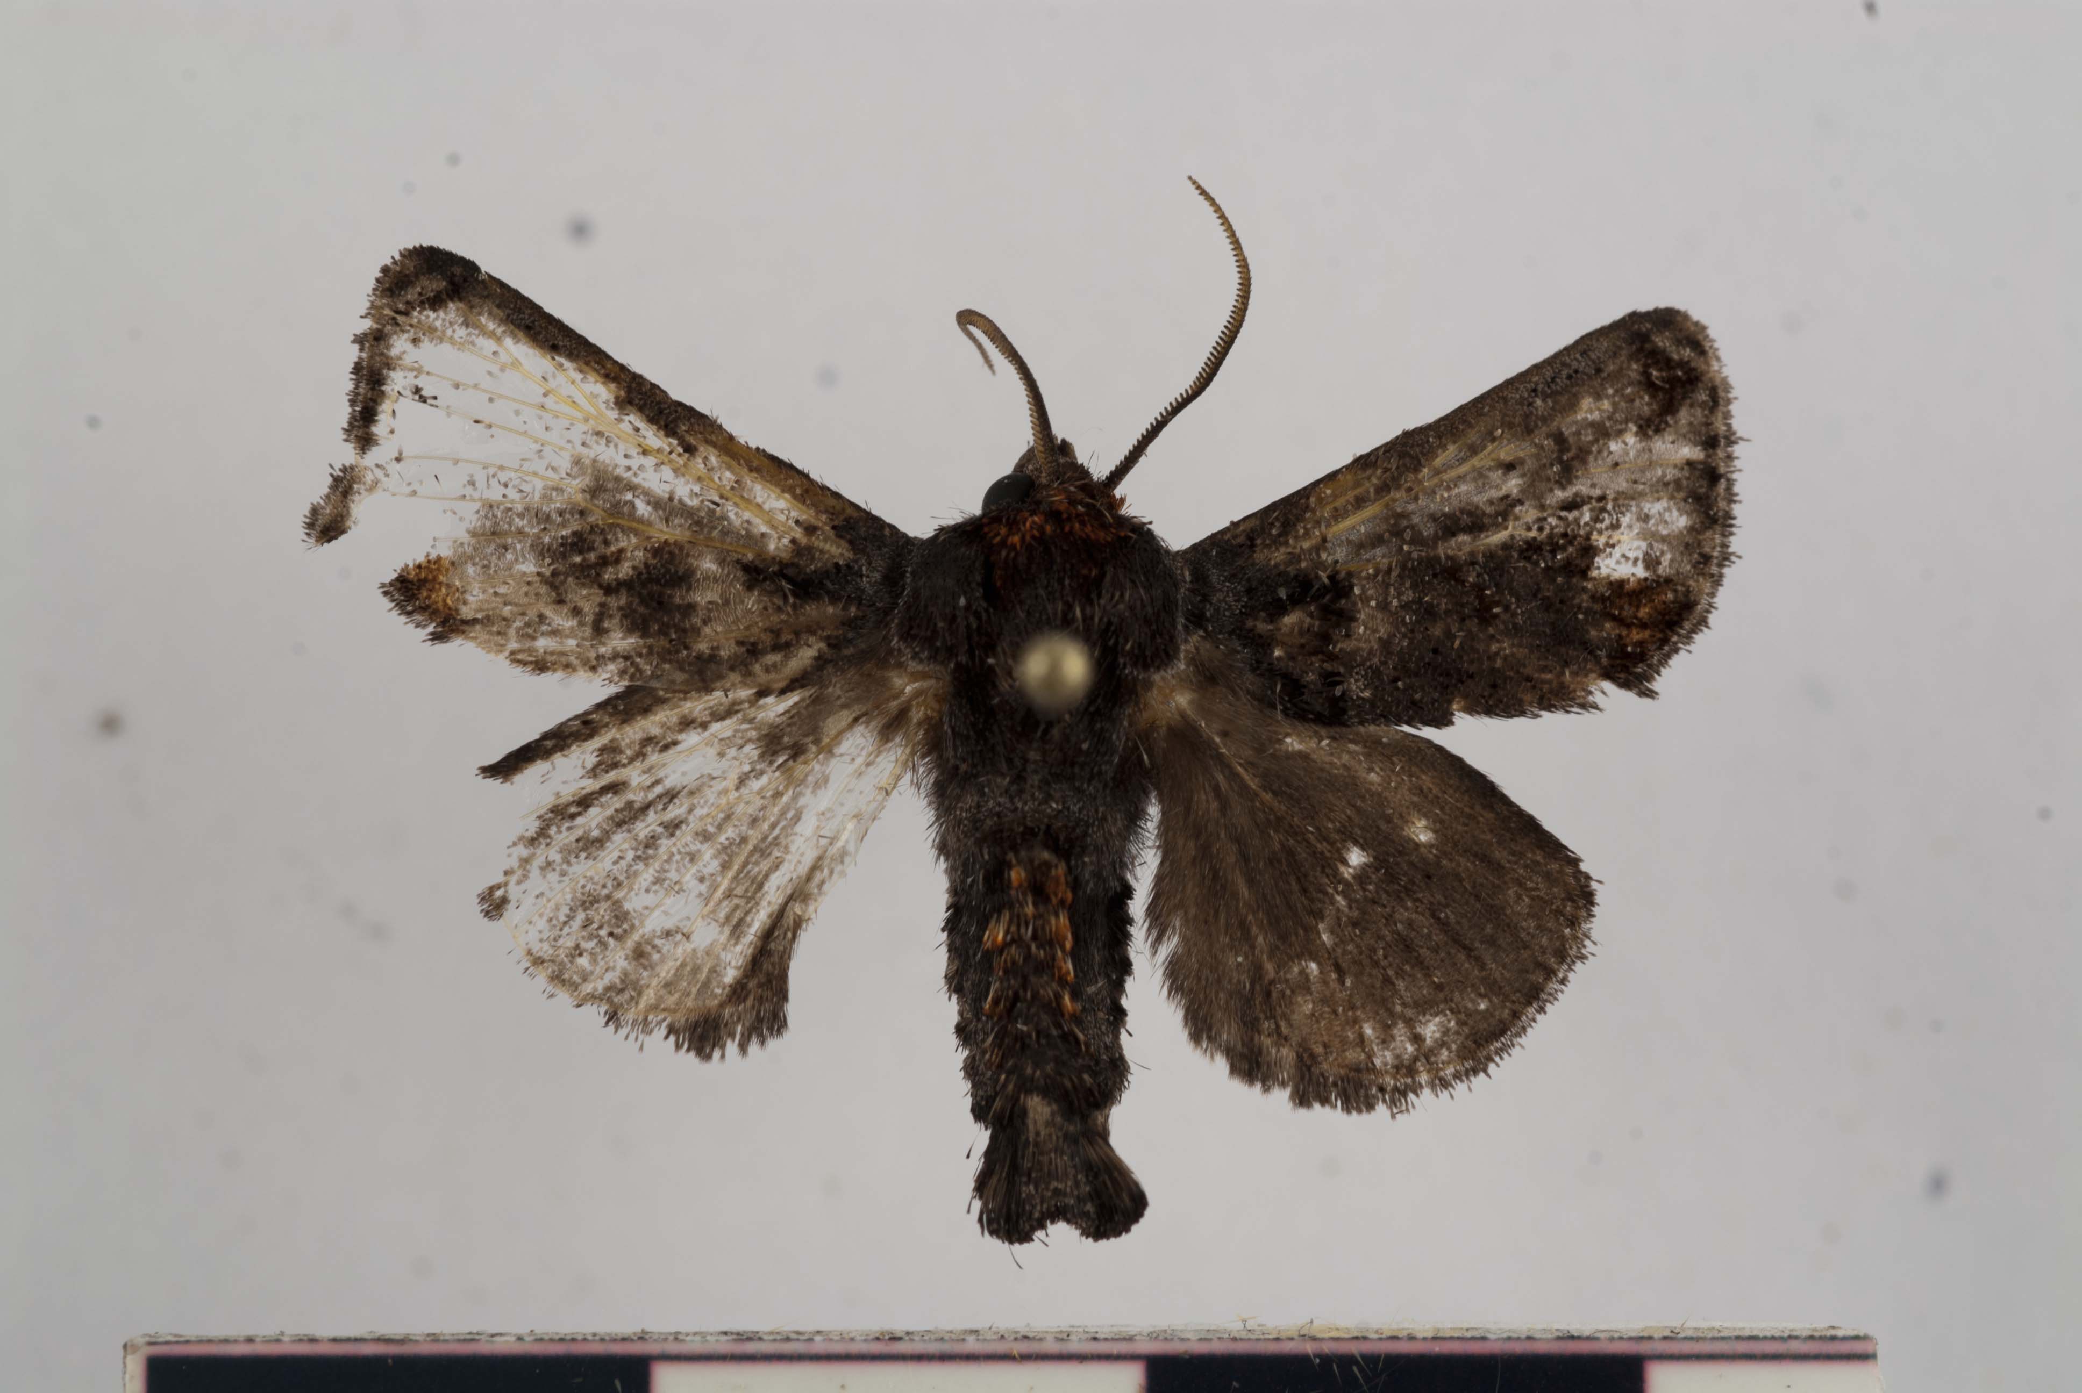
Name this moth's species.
Phlossa conjuncta
